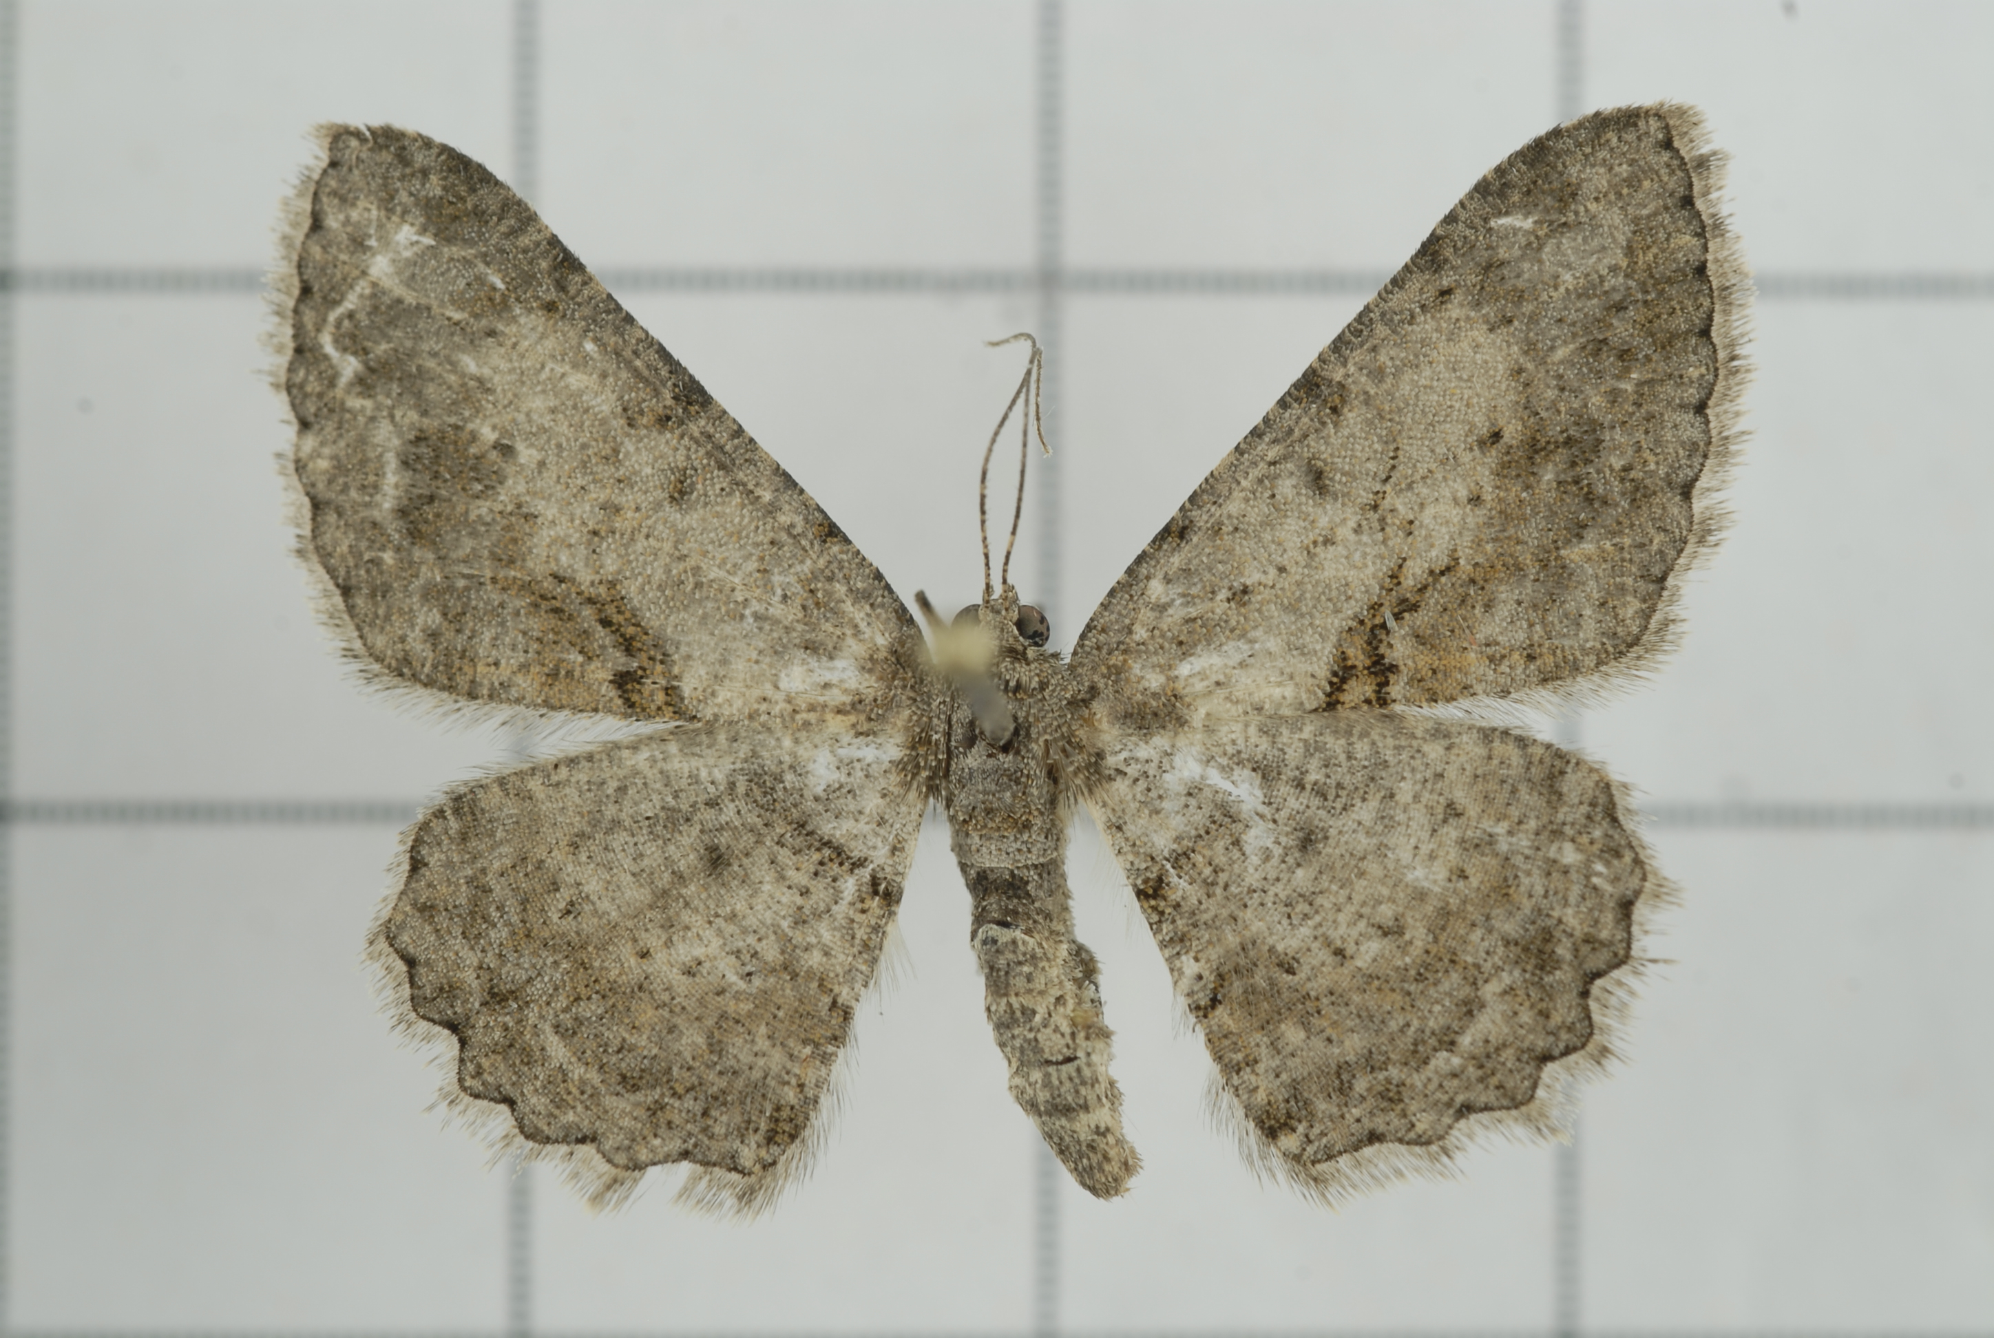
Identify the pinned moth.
Psilalcis breta rantaizana
